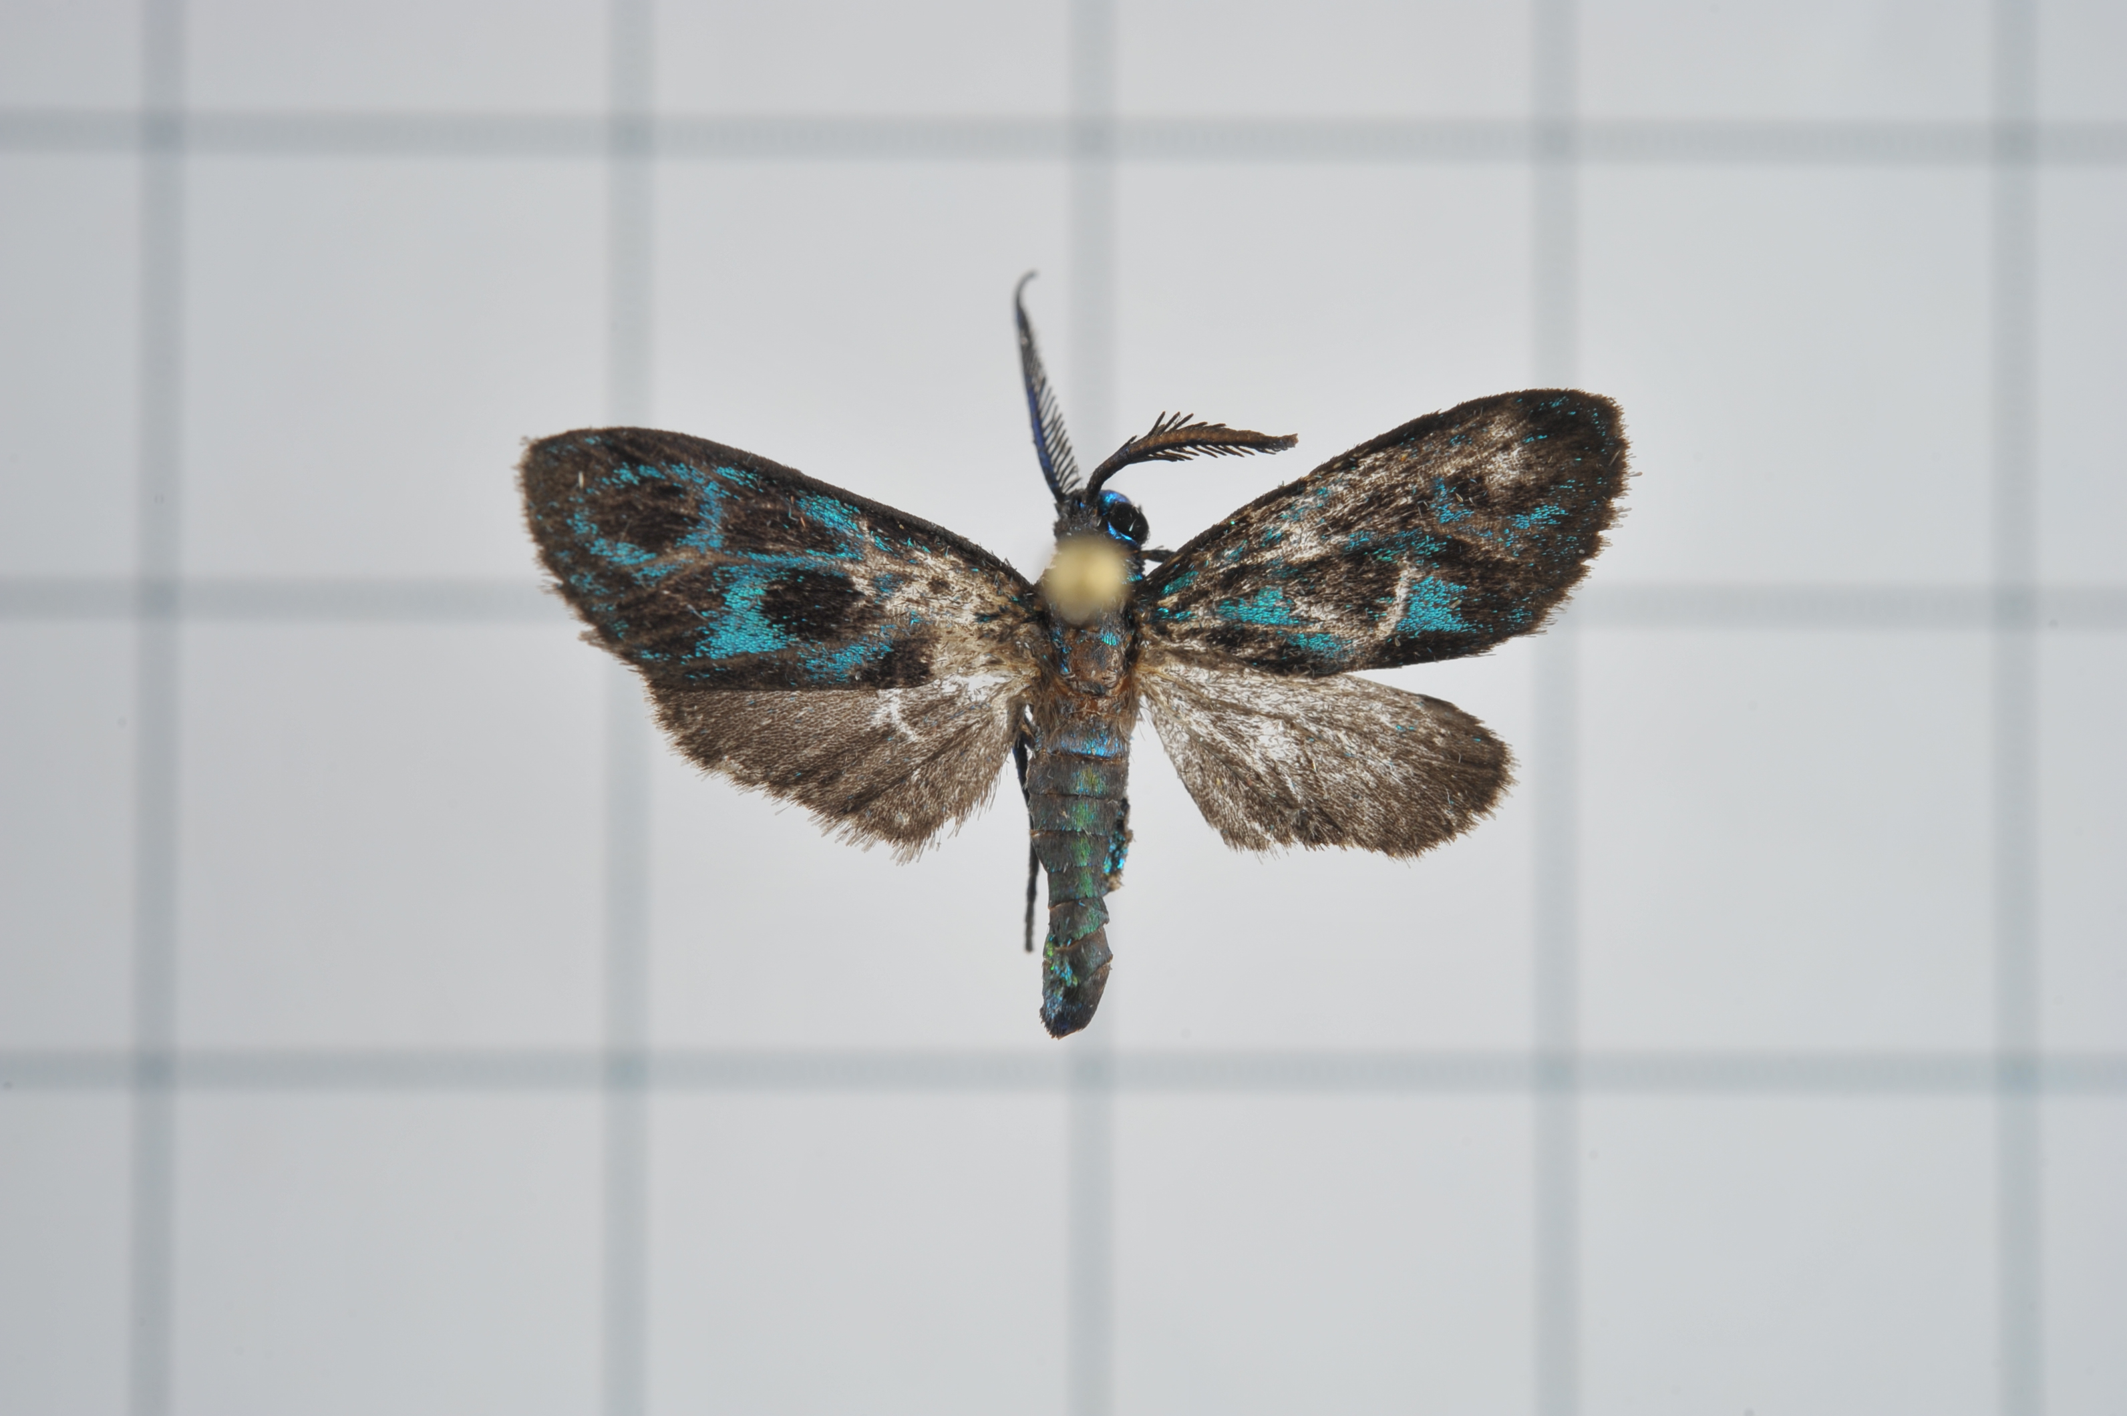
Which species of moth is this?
Clelea formosana simplicior
